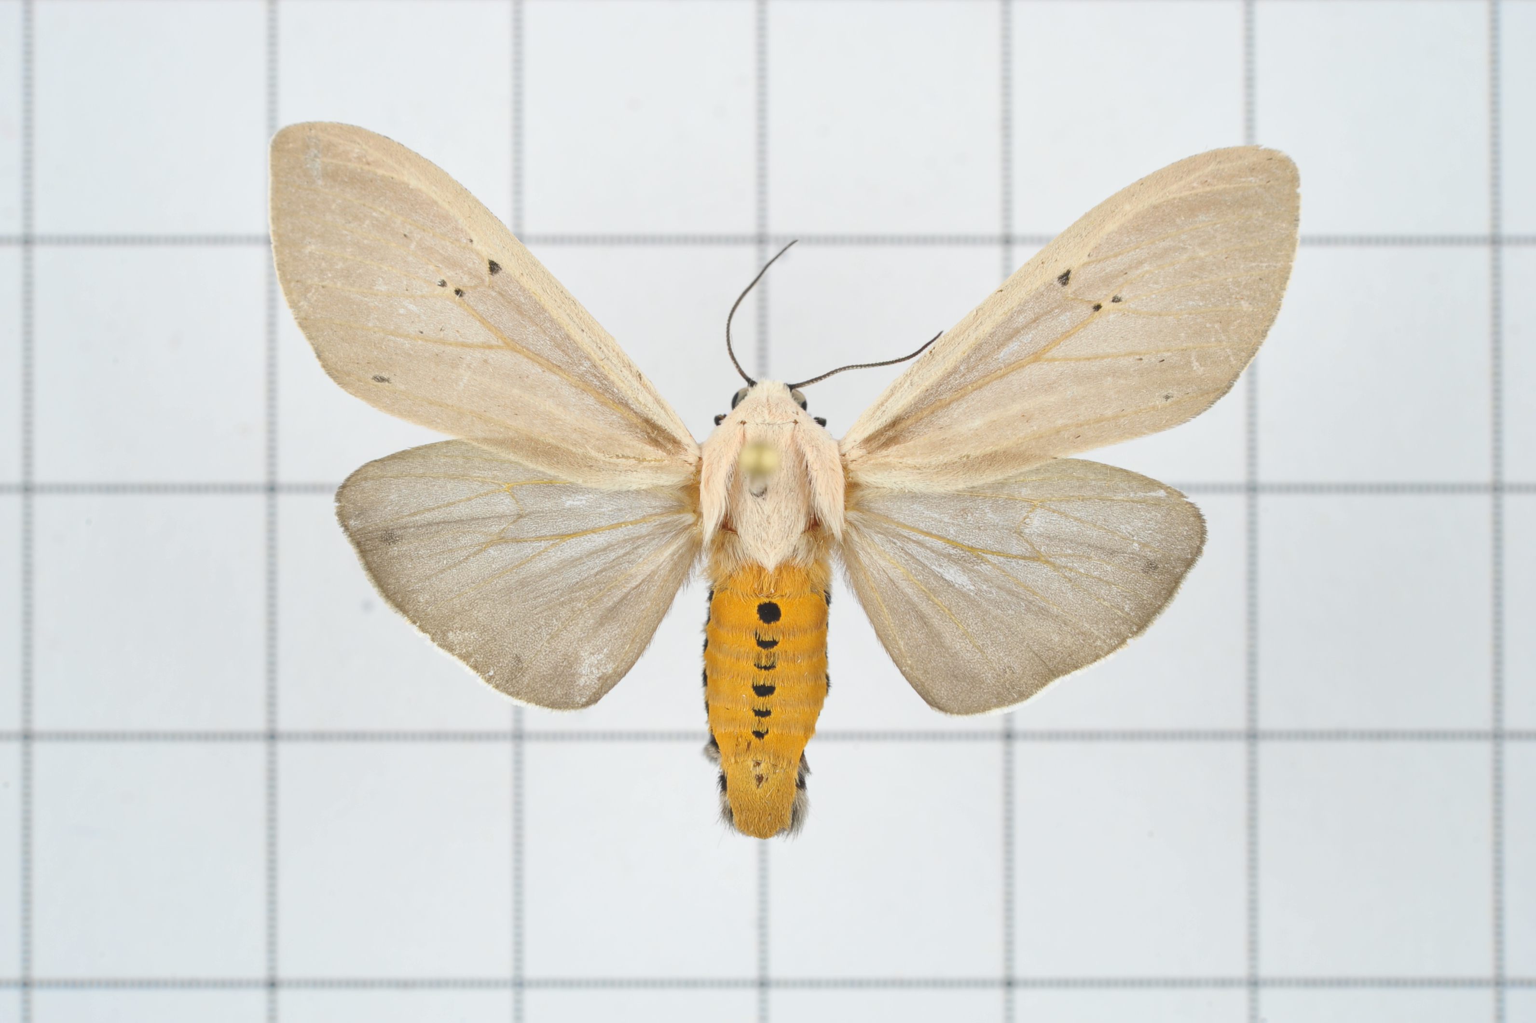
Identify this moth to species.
Creatonotos transiens koni
